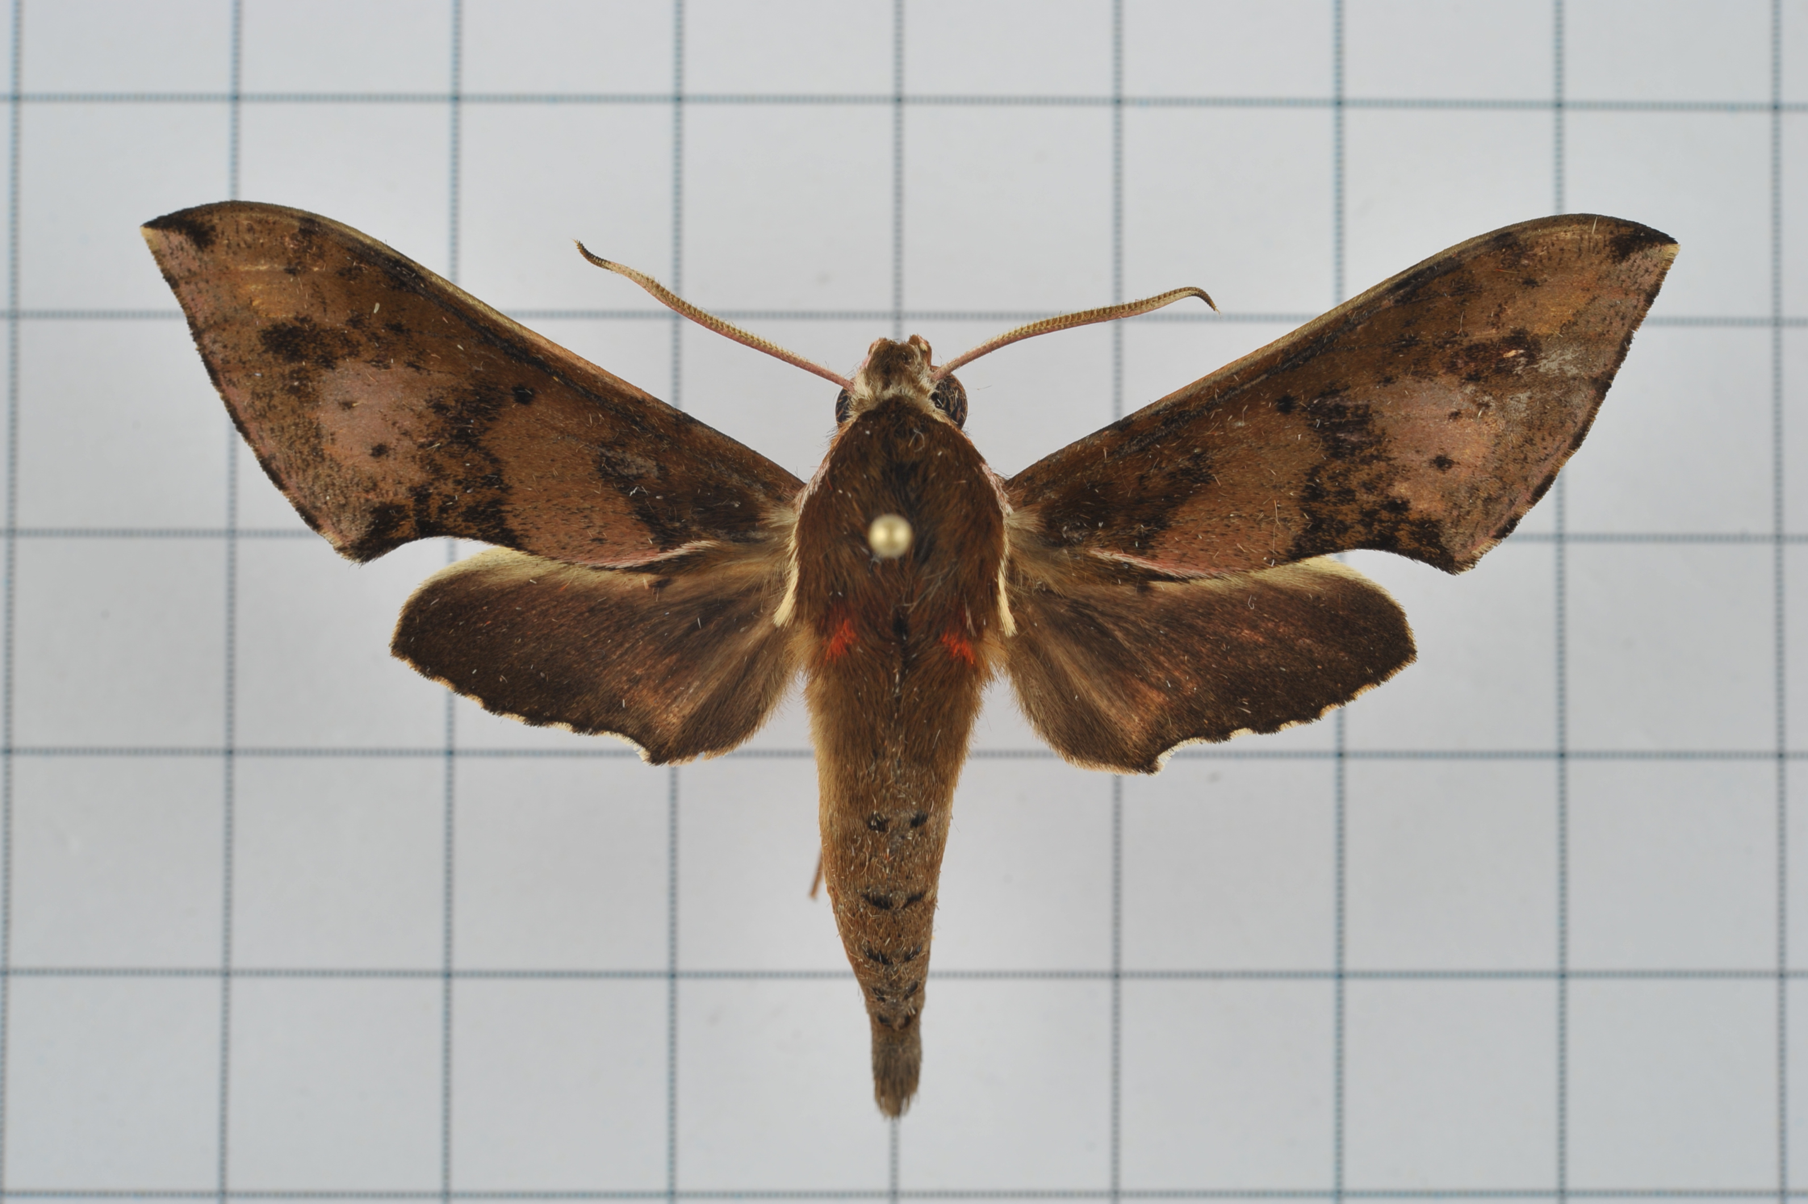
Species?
Rhagastis binoculata
